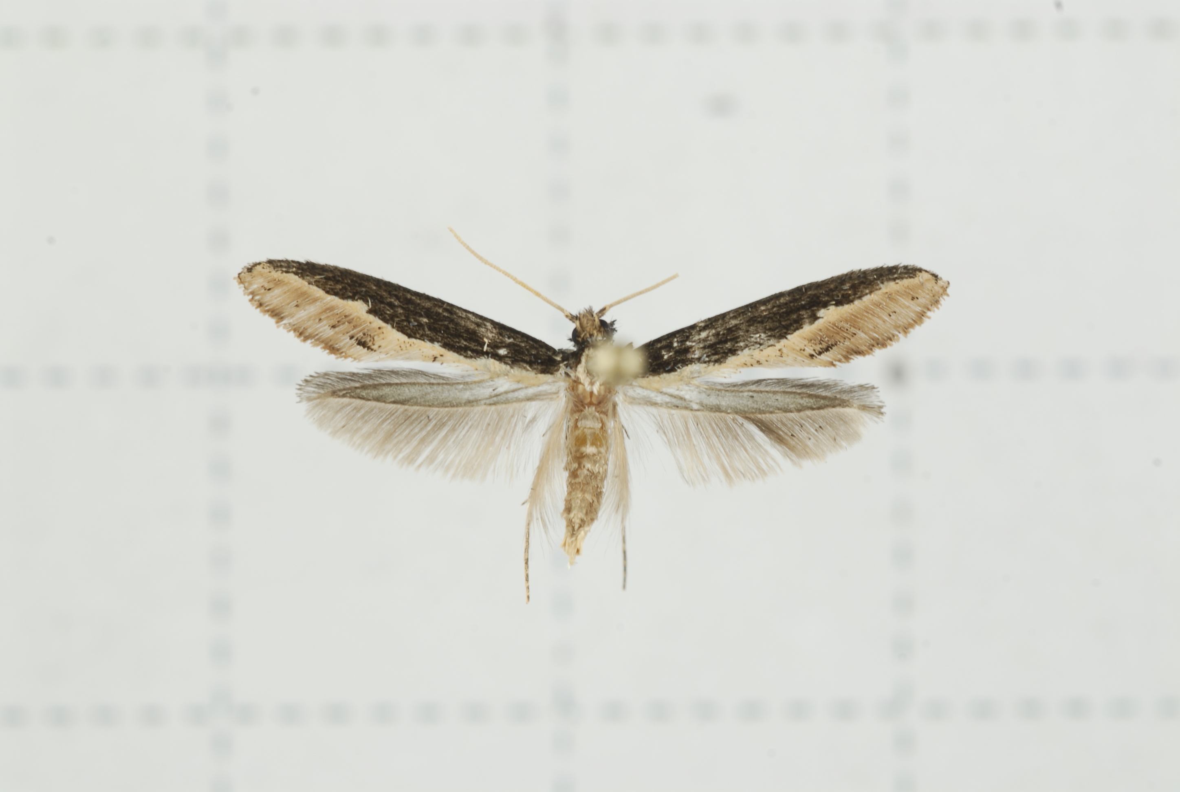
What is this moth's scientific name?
Pyloetis mimosae
